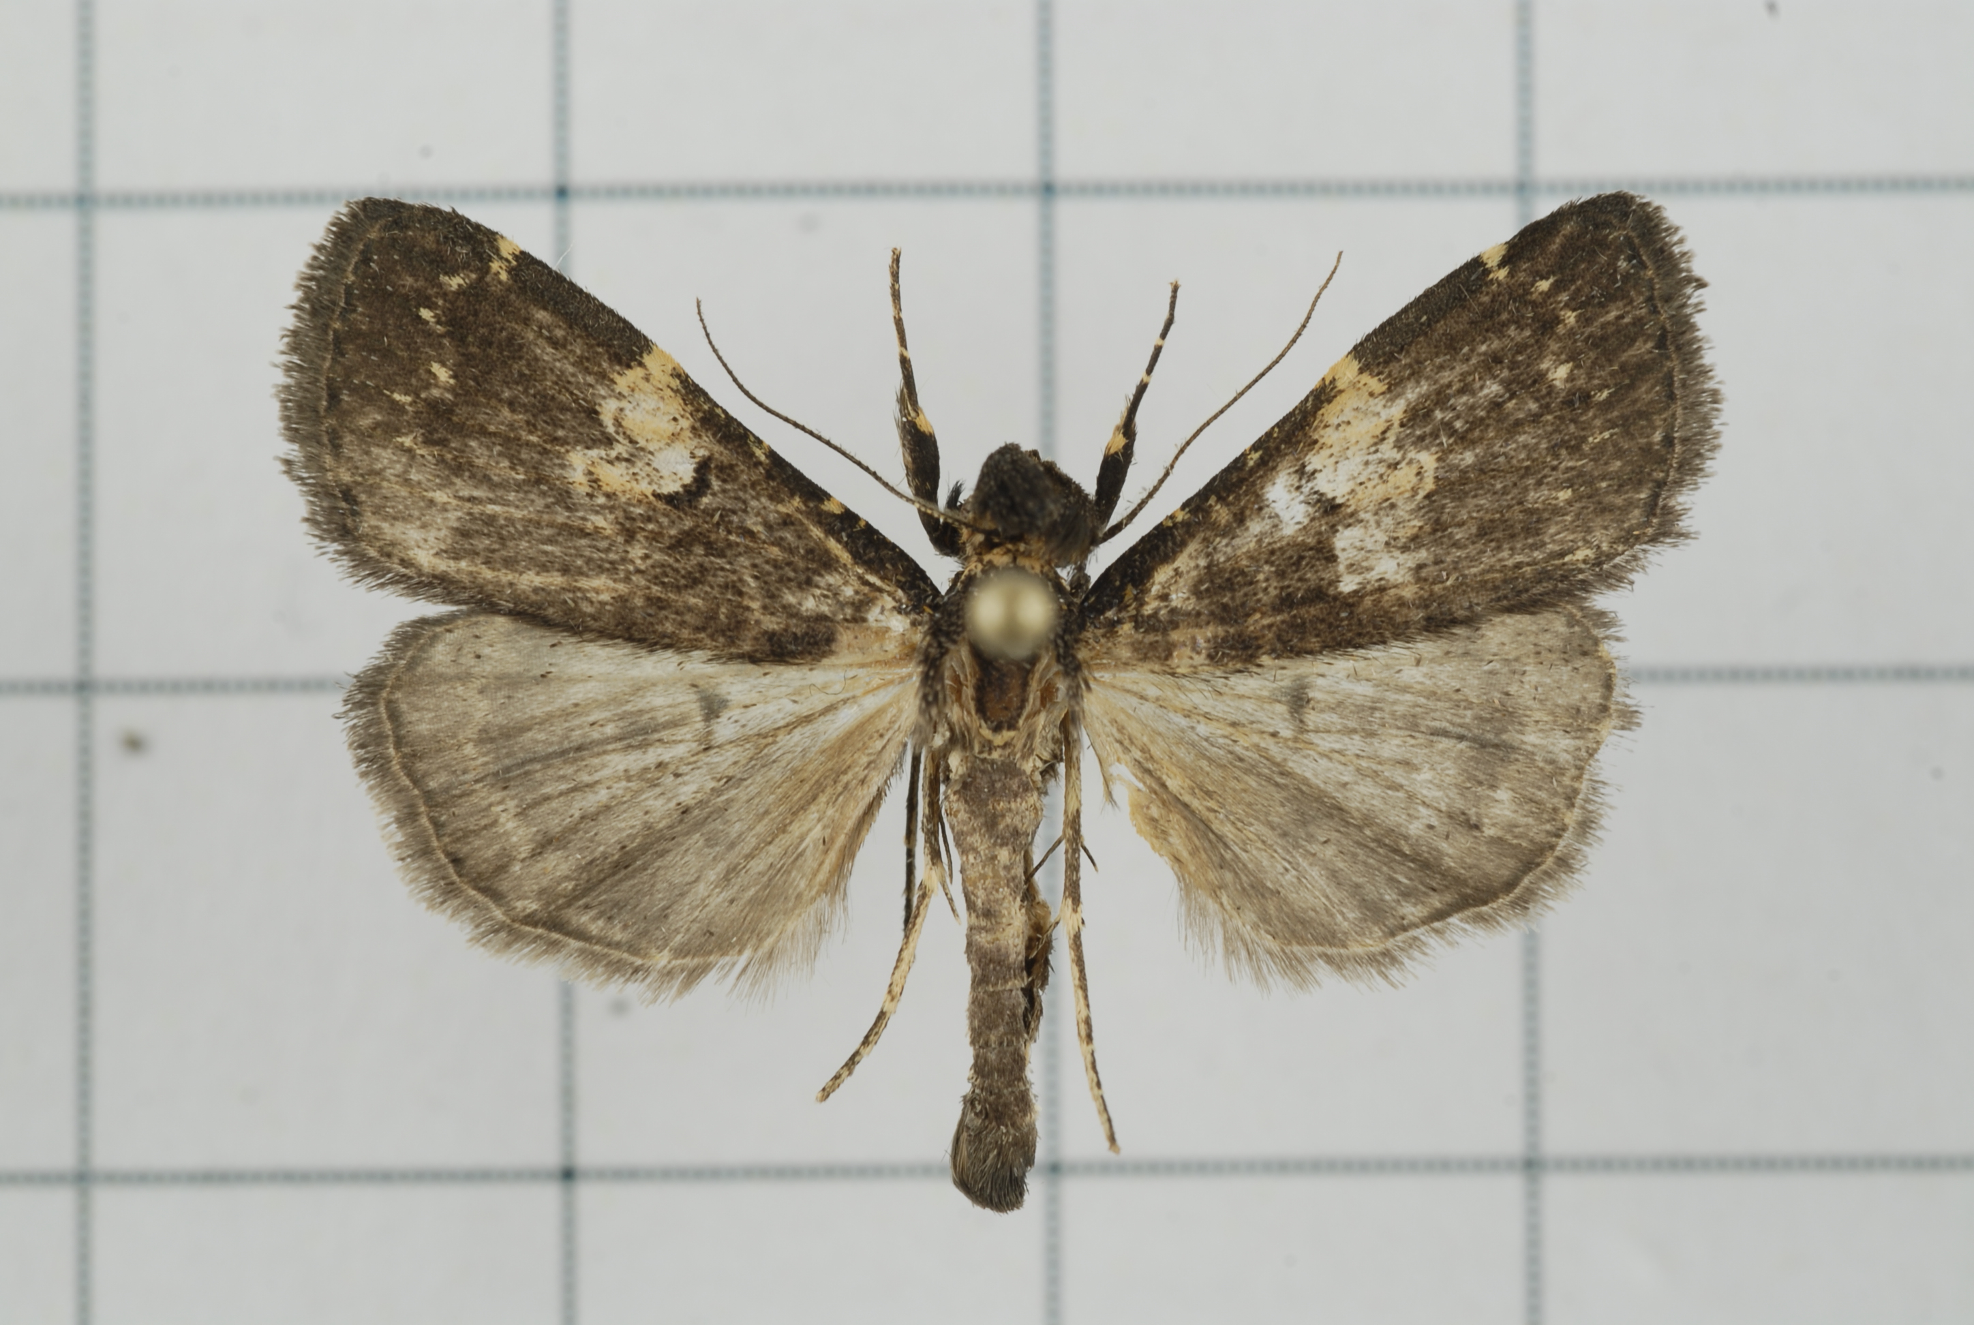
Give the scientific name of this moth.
Hydrillodes gravatalis
